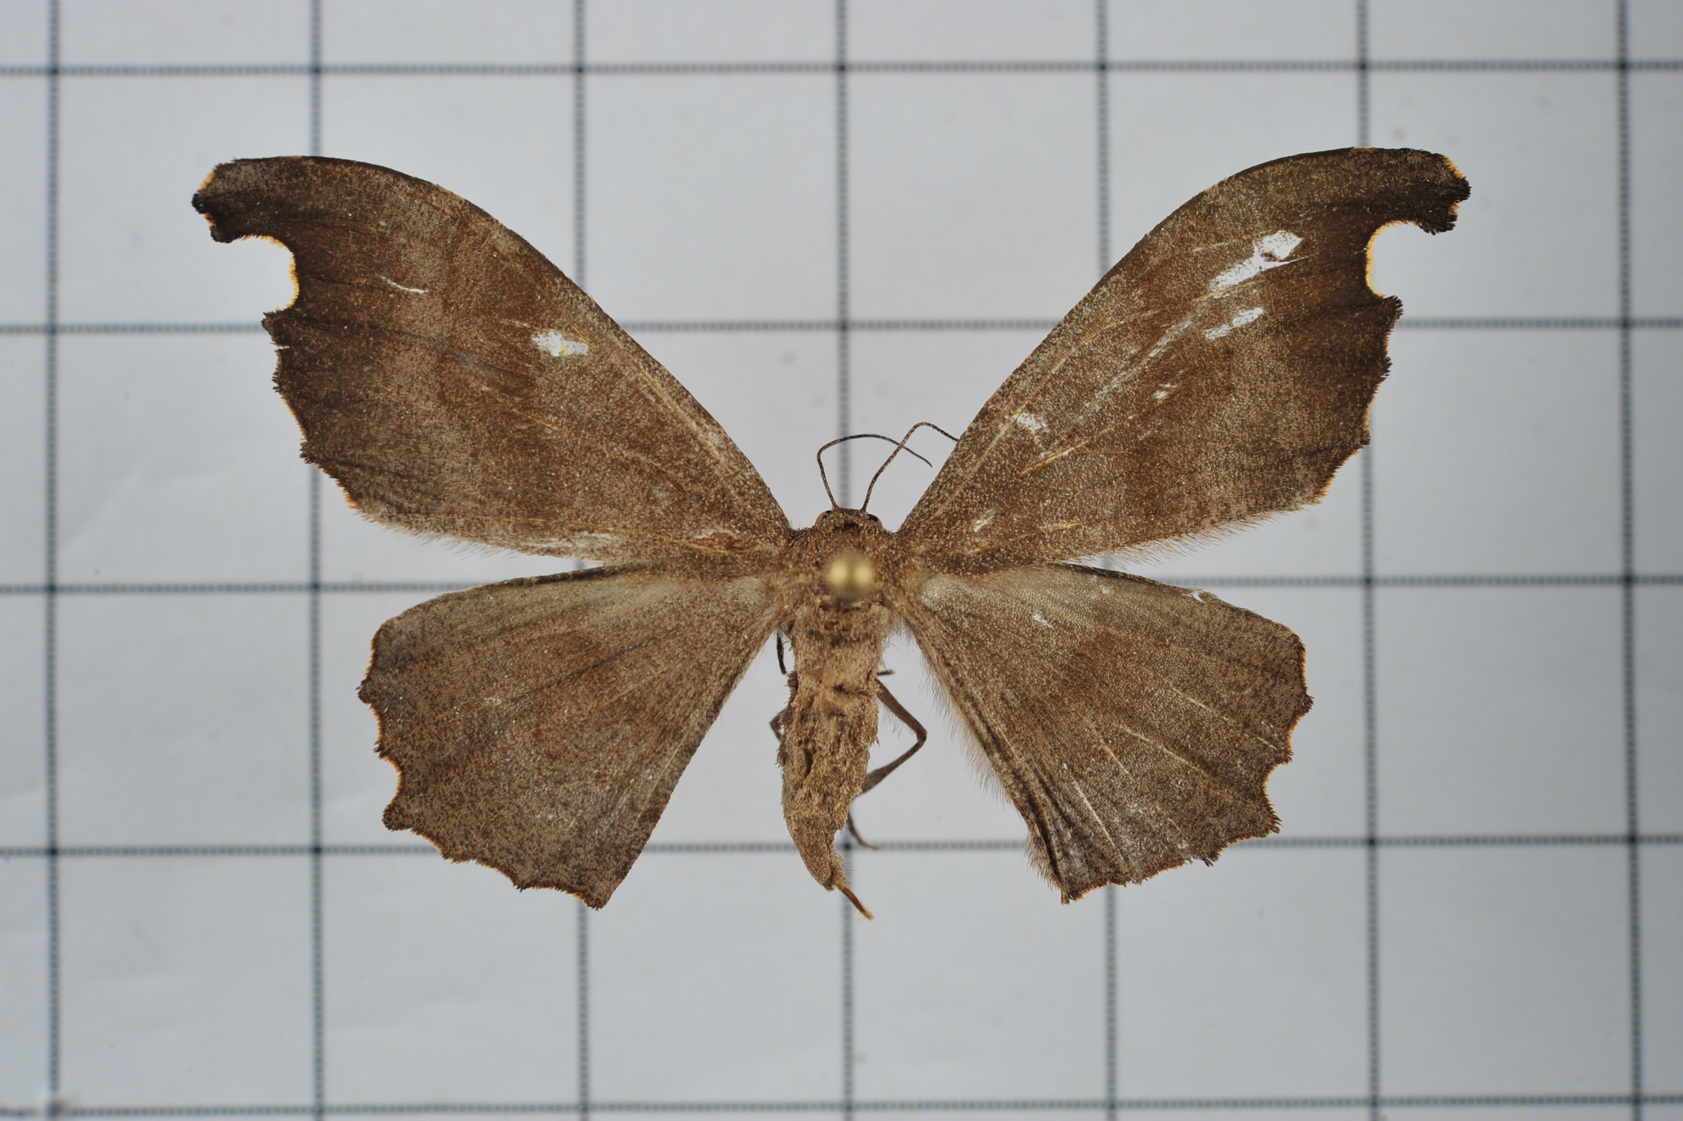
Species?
Hyposidra talaca talaca
